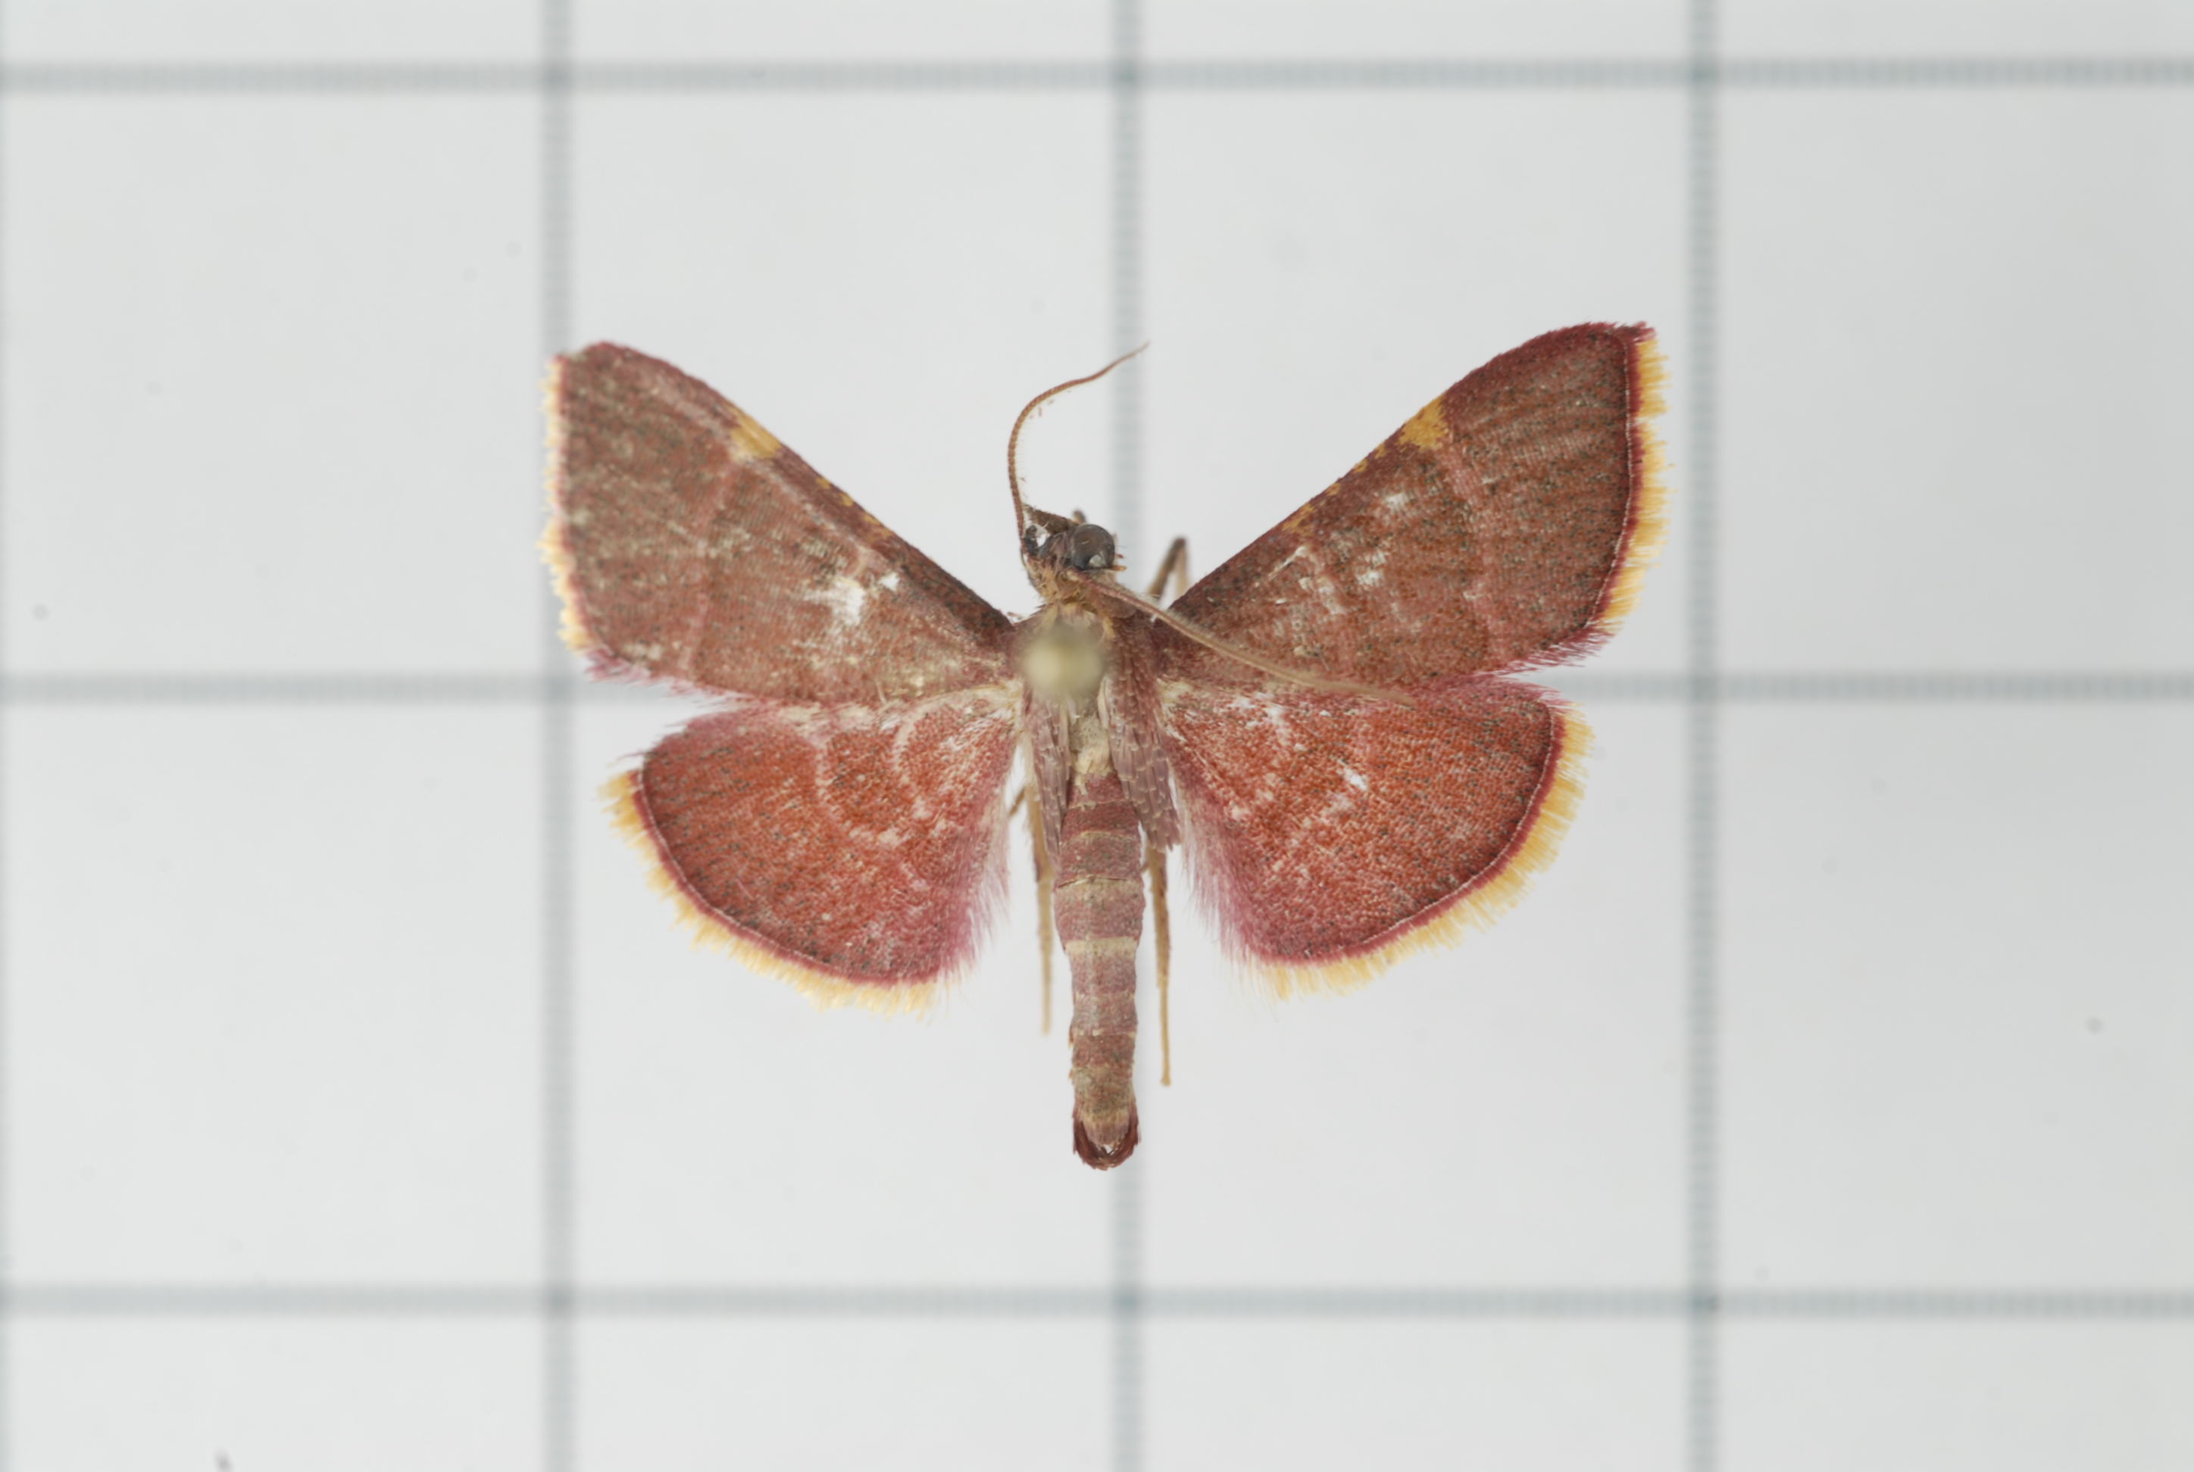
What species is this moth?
Herculia pelasgalis
